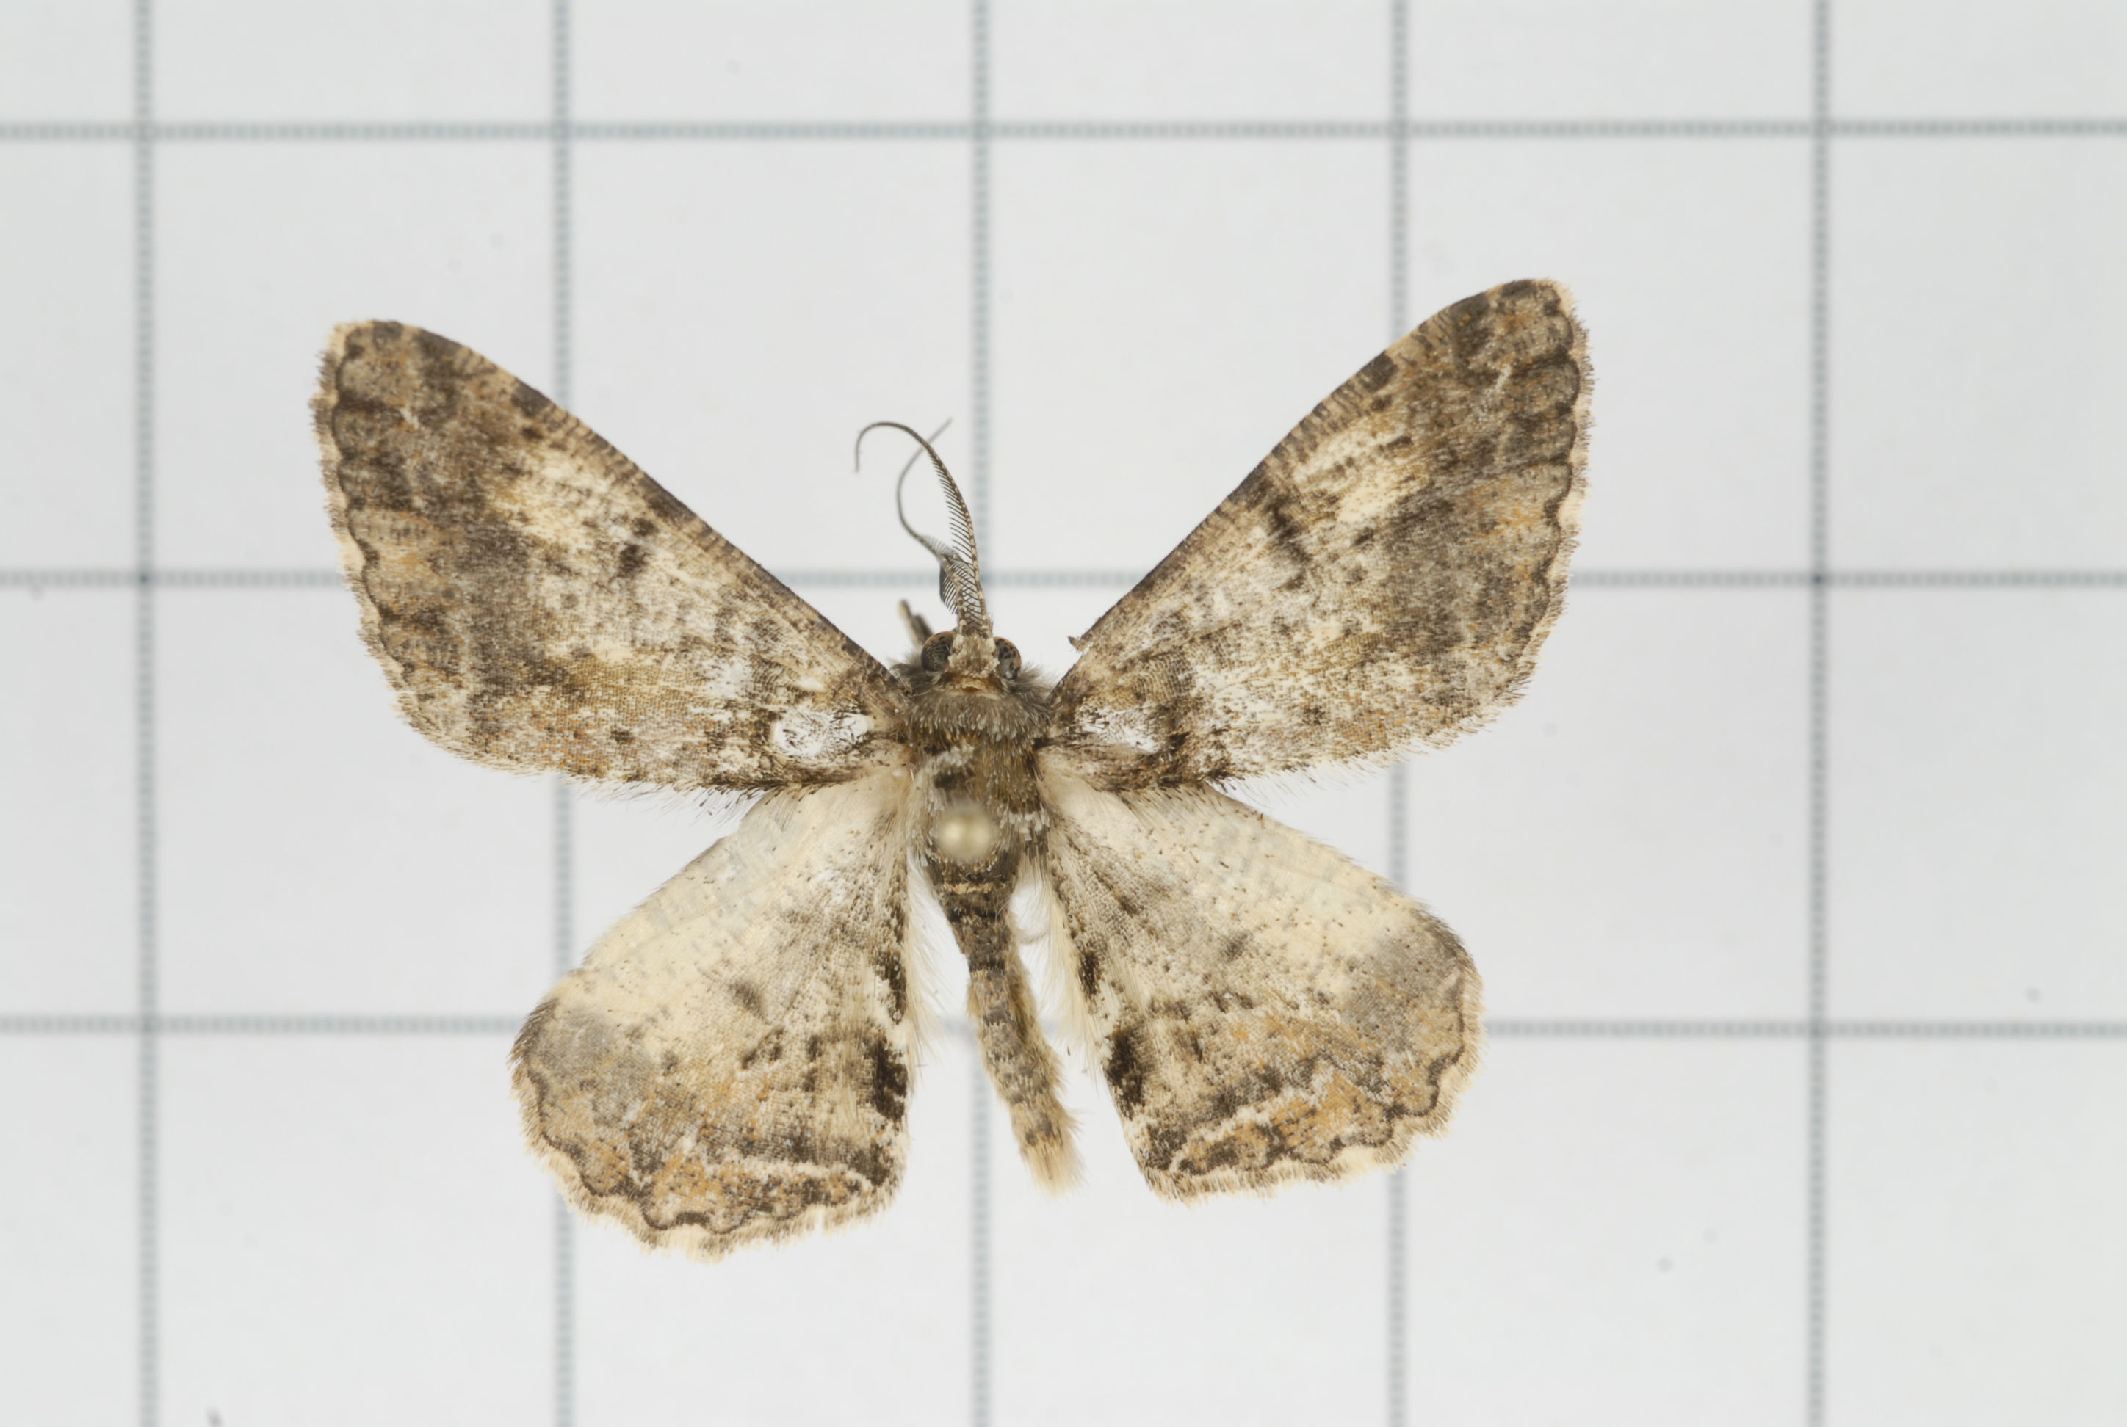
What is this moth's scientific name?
Alcis taiwanovariegata
